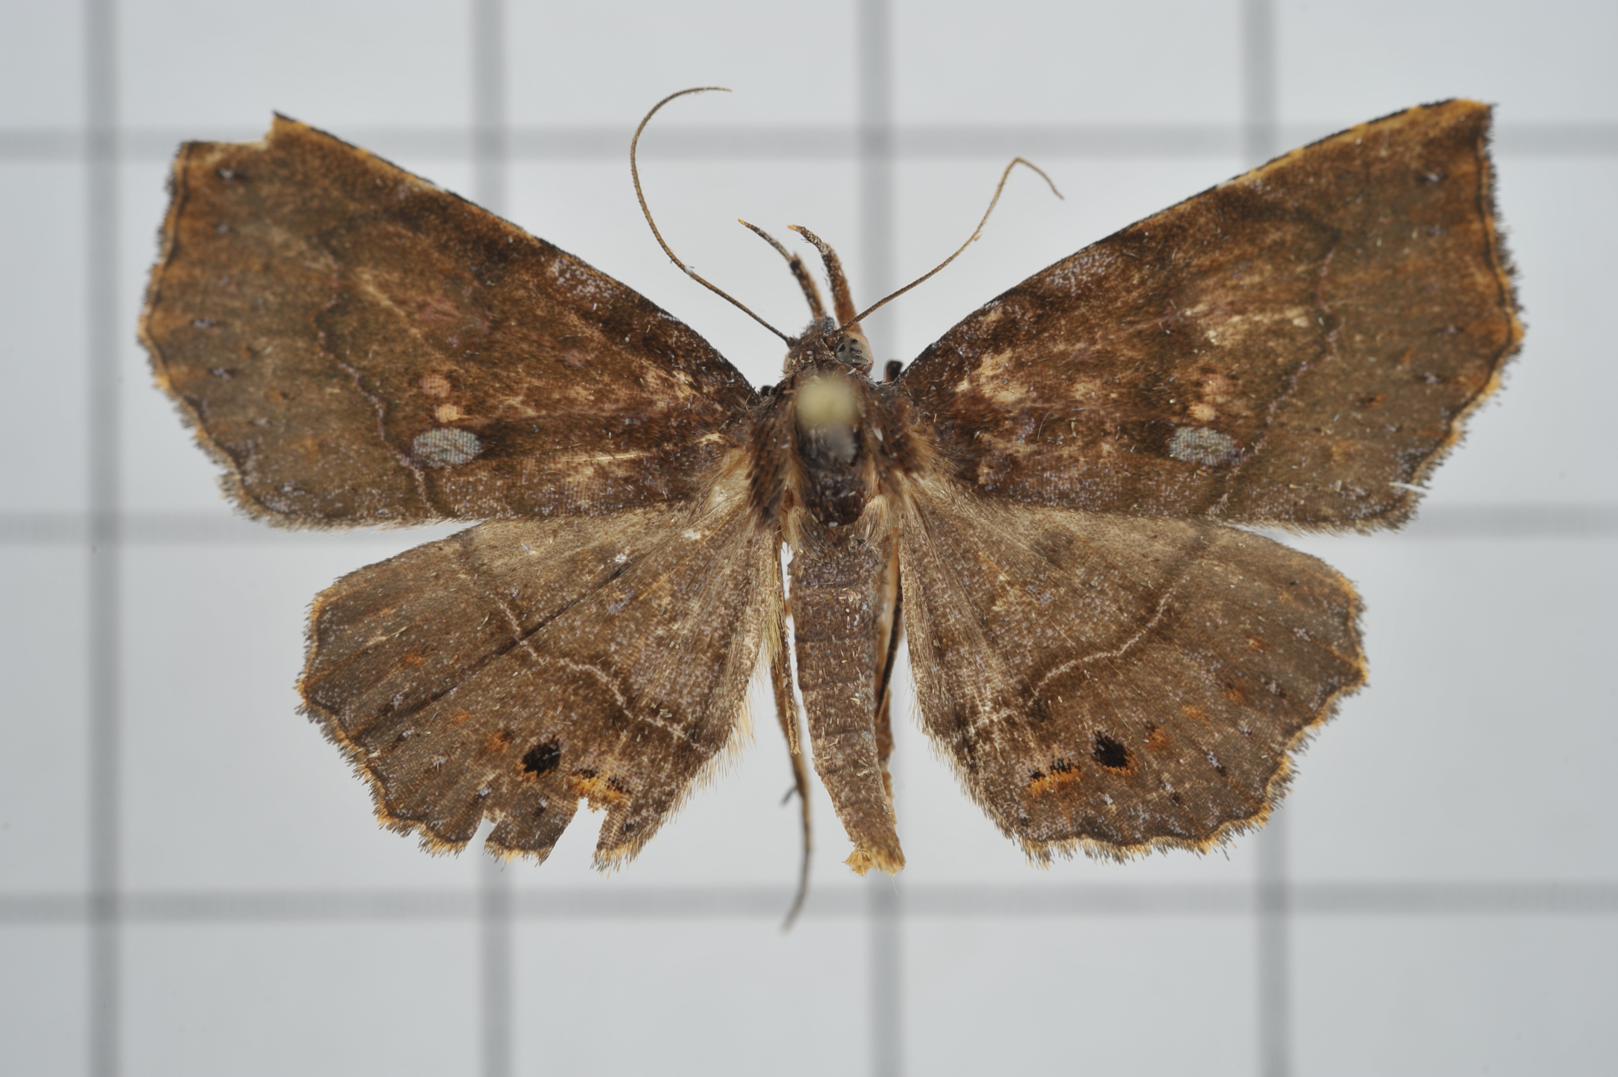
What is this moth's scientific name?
Eutrogia morosa
